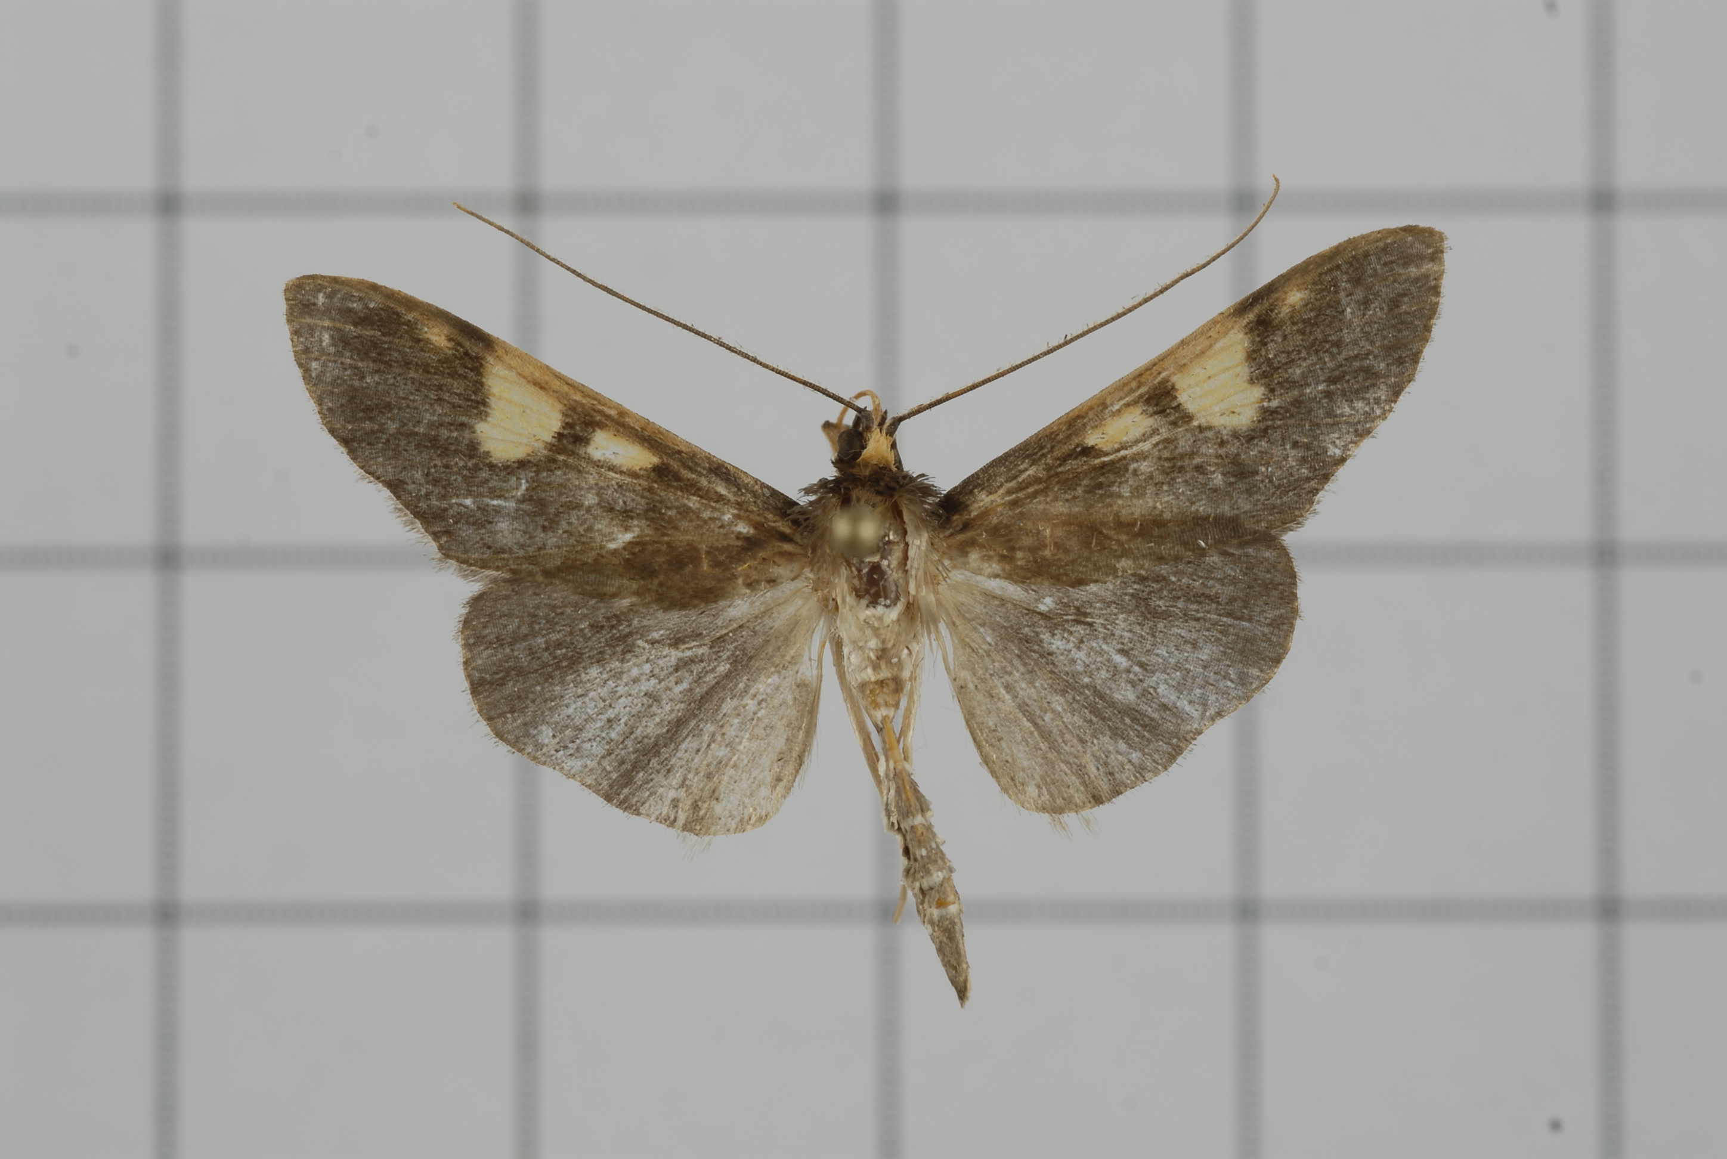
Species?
Analthes insignis
